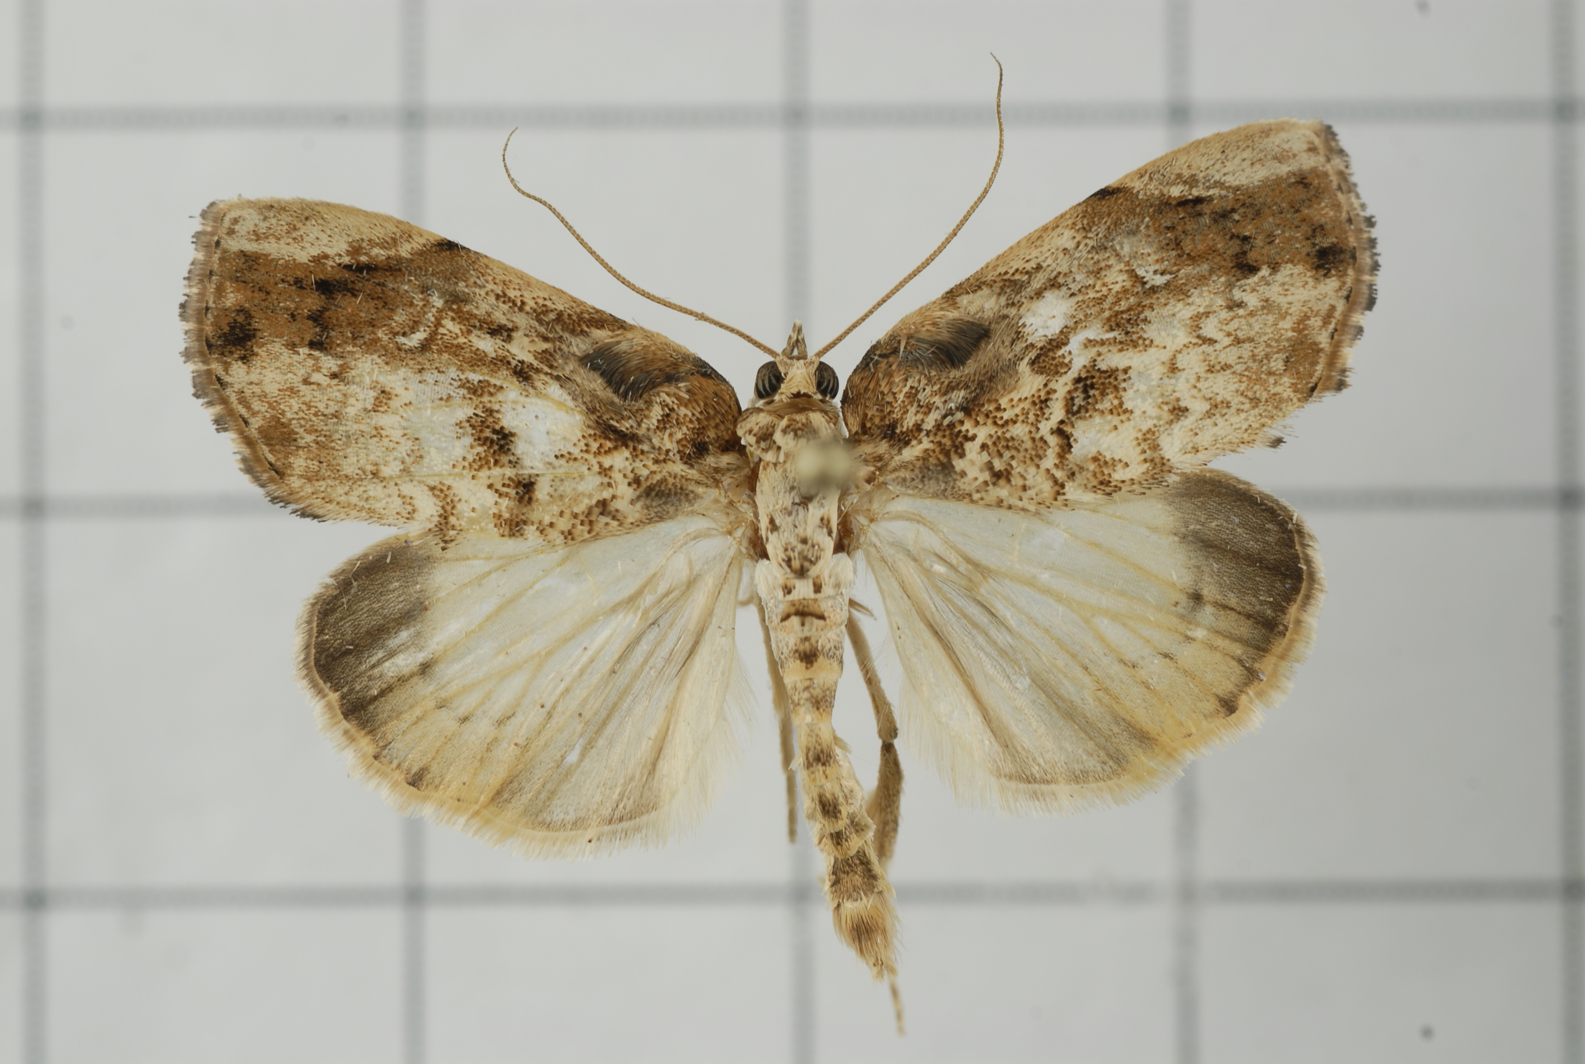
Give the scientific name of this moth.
Crocidolomia subhirsutalis
